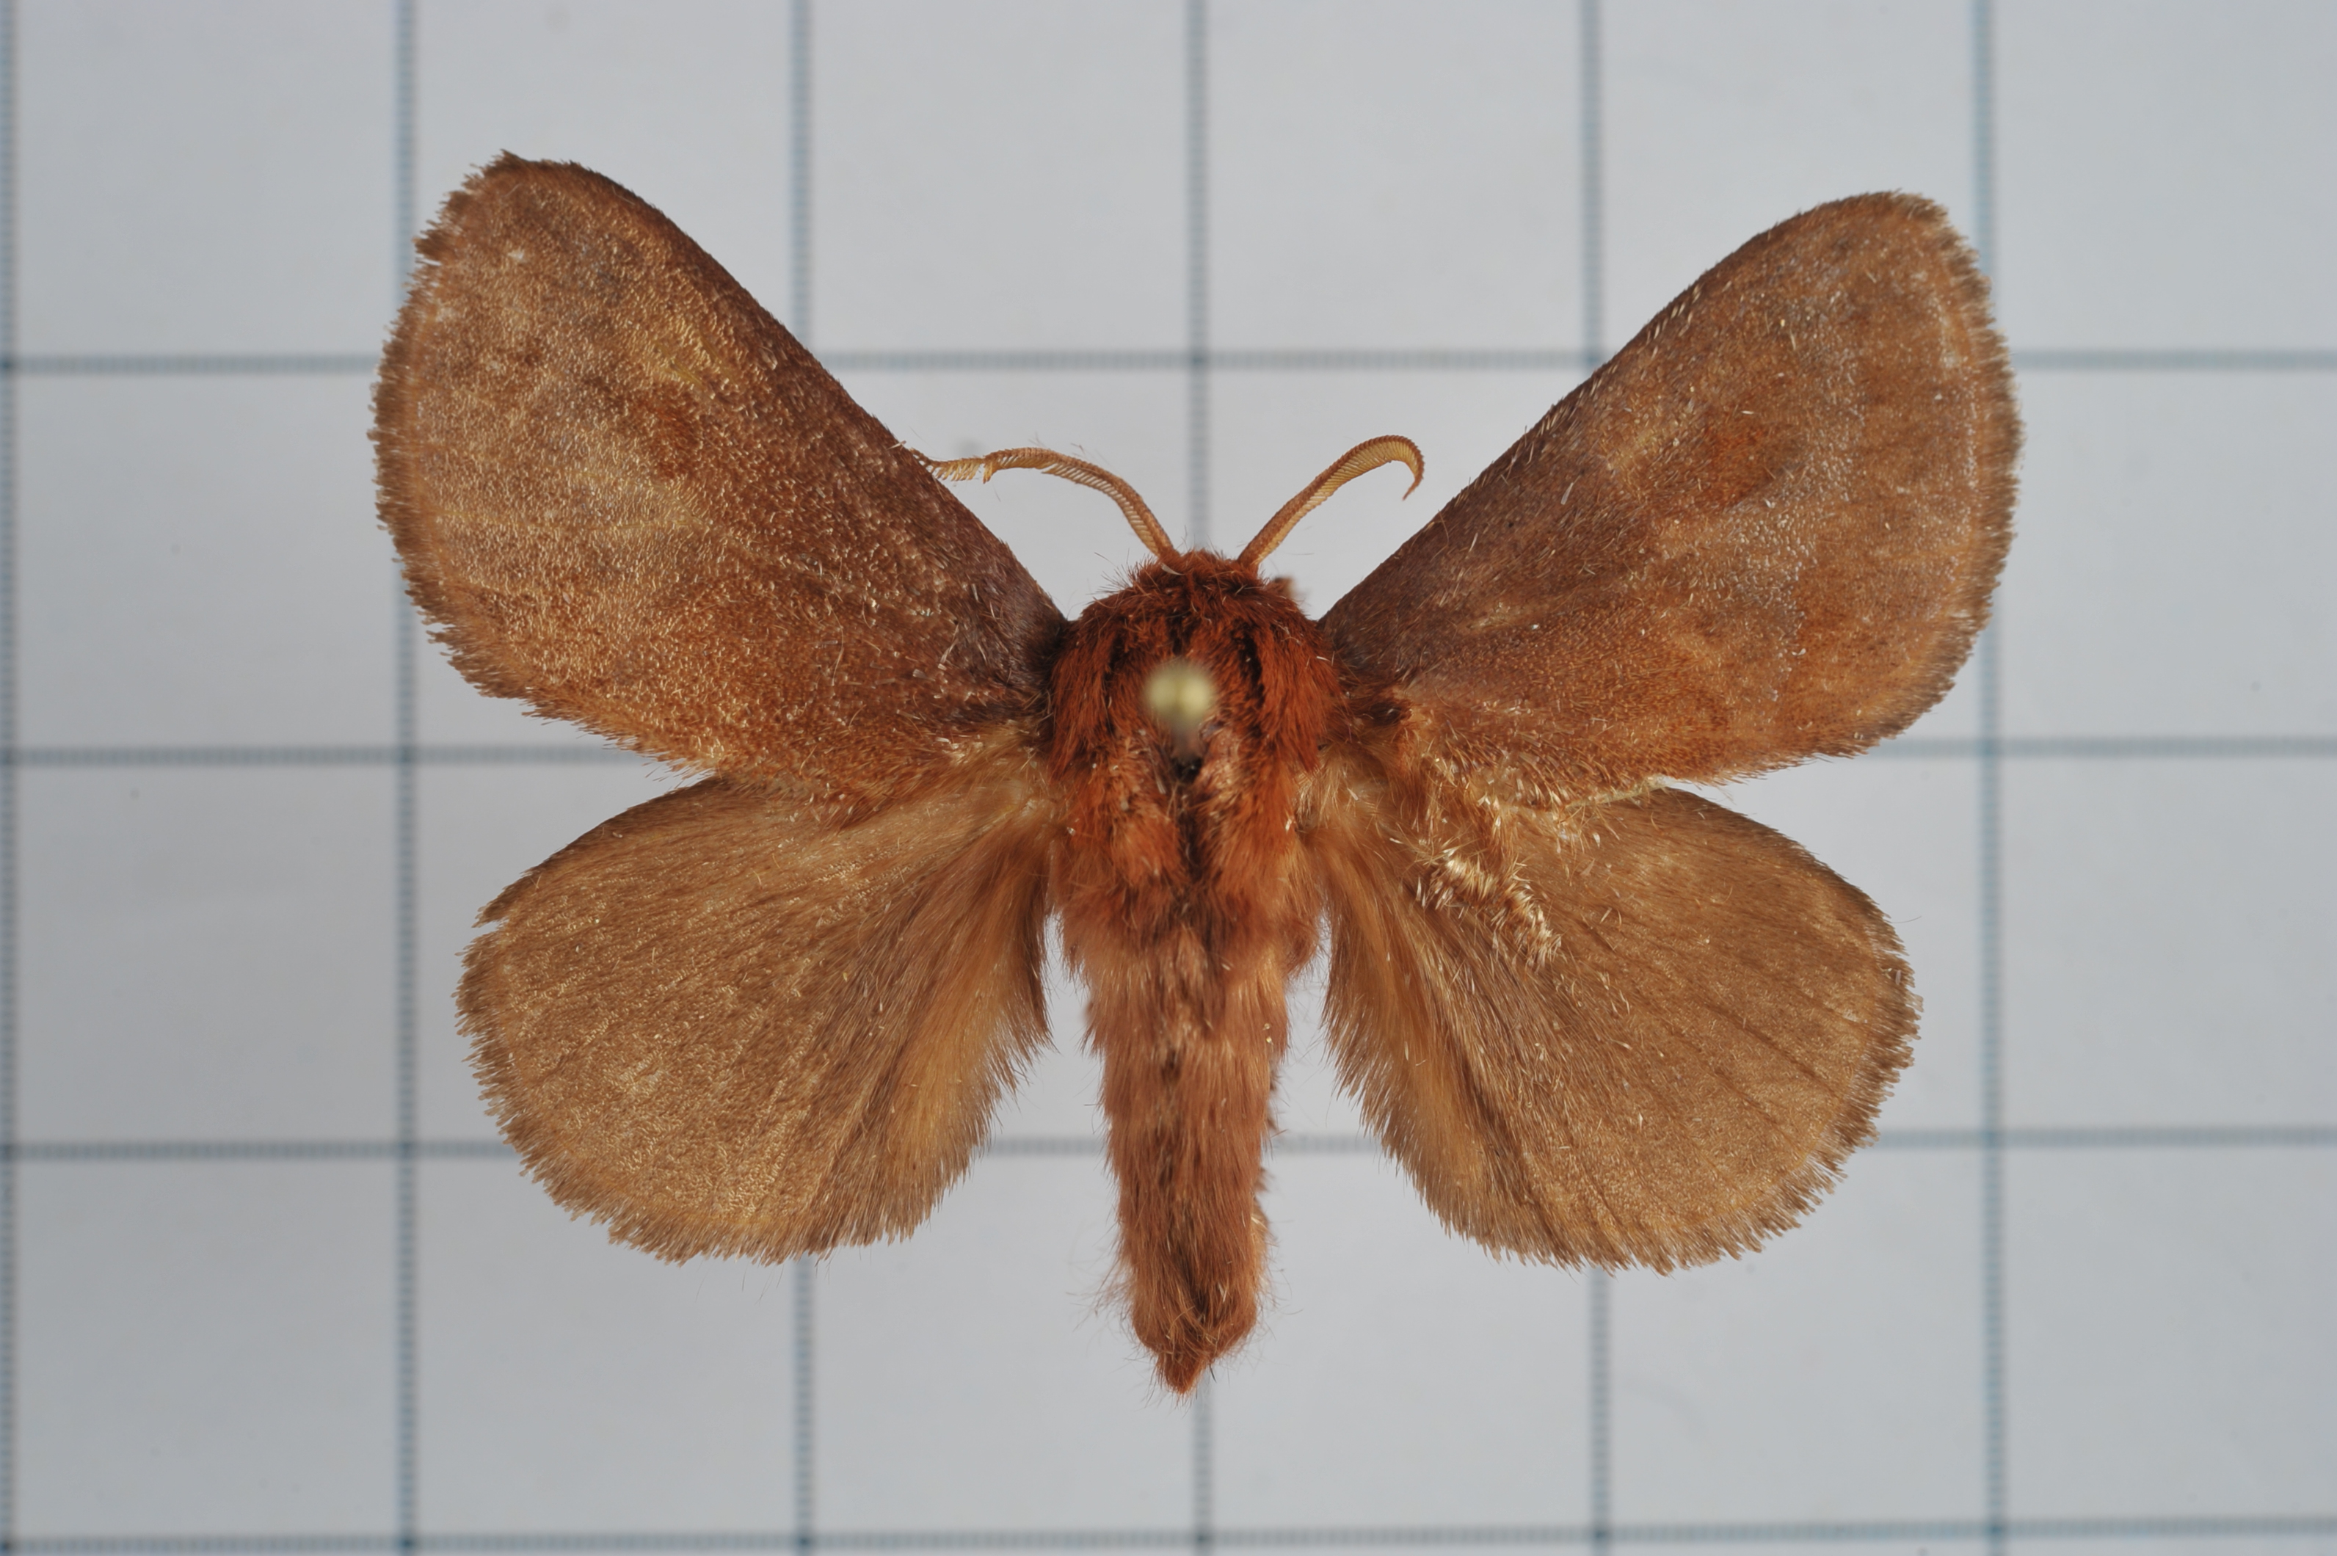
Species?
Narosoideus vulpina
